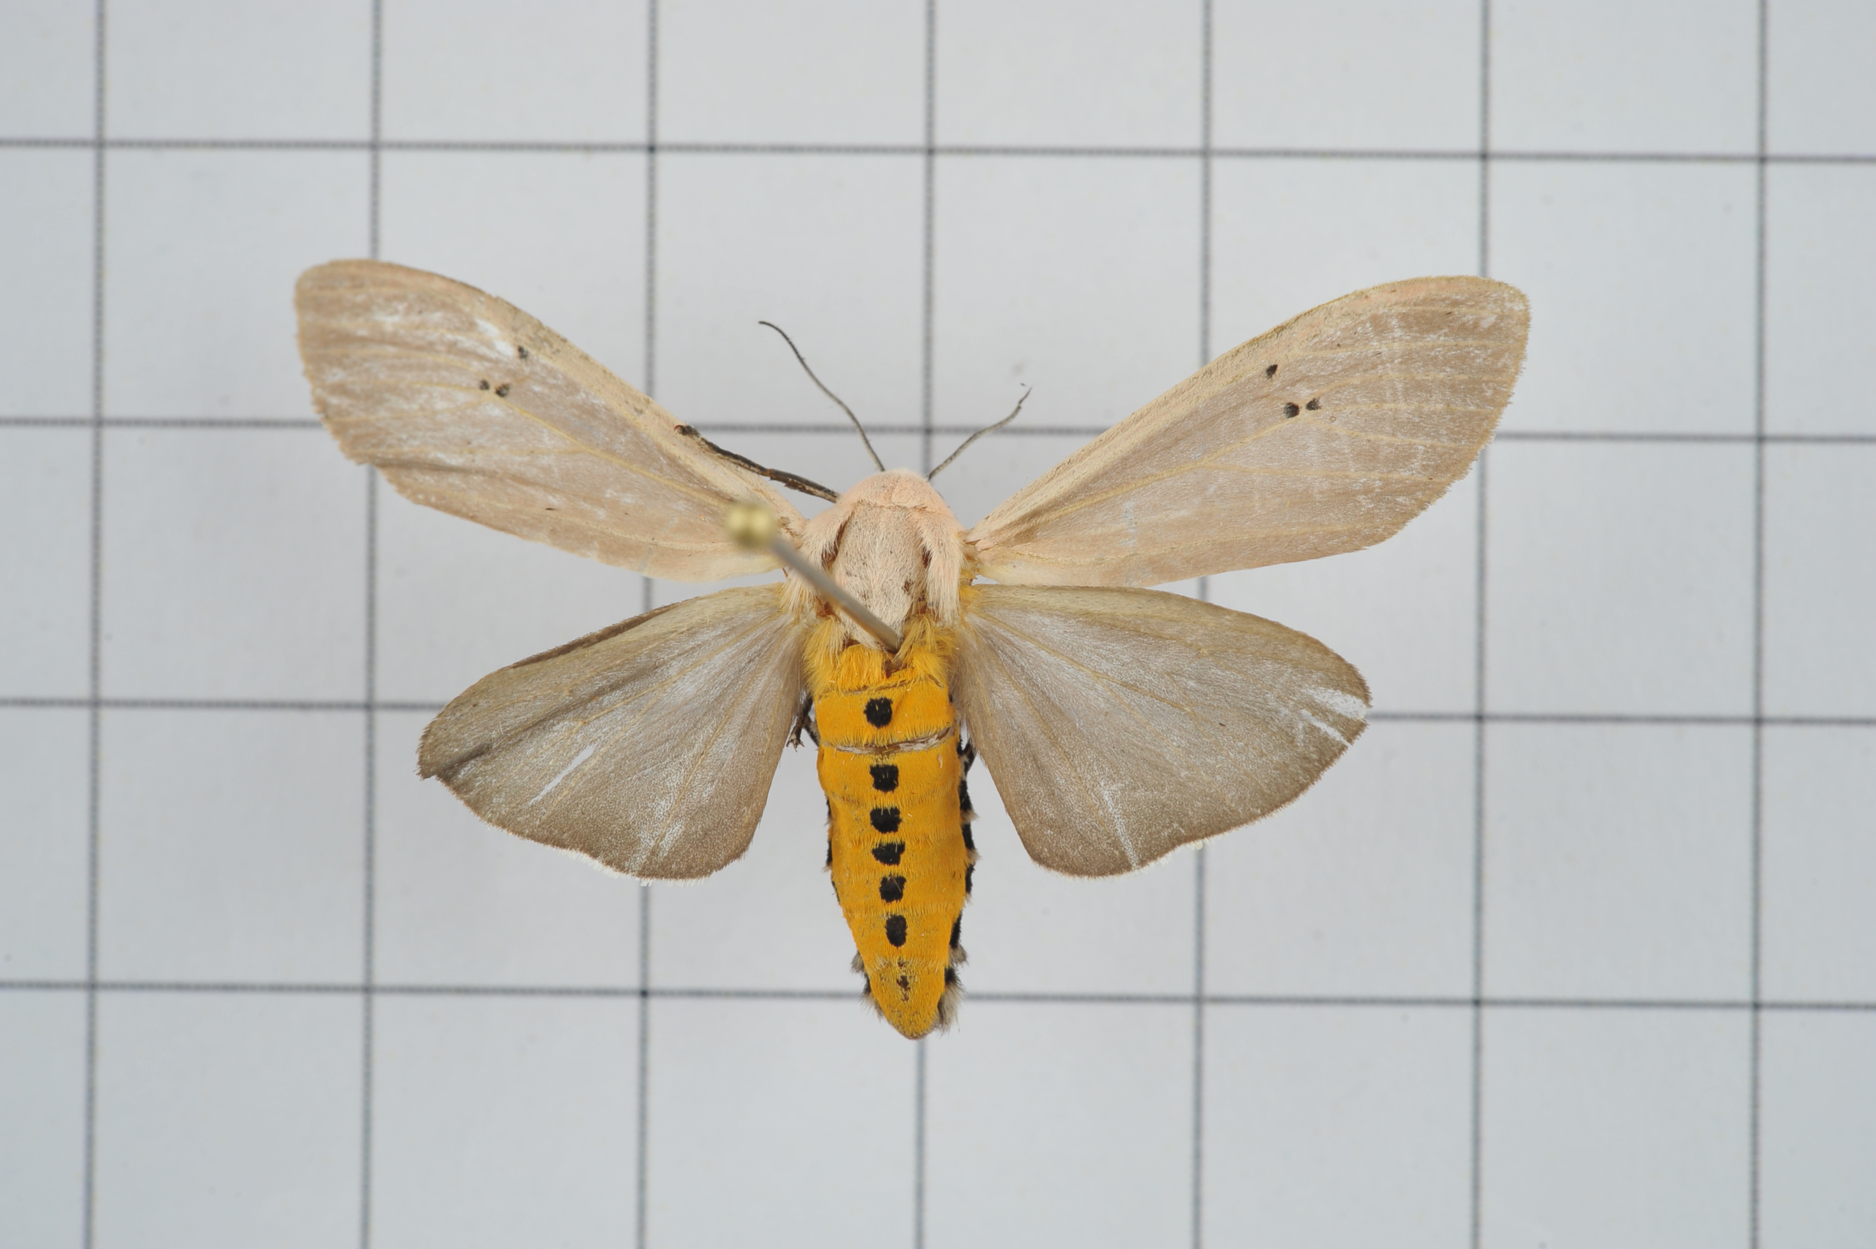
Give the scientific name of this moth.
Creatonotos transiens koni
